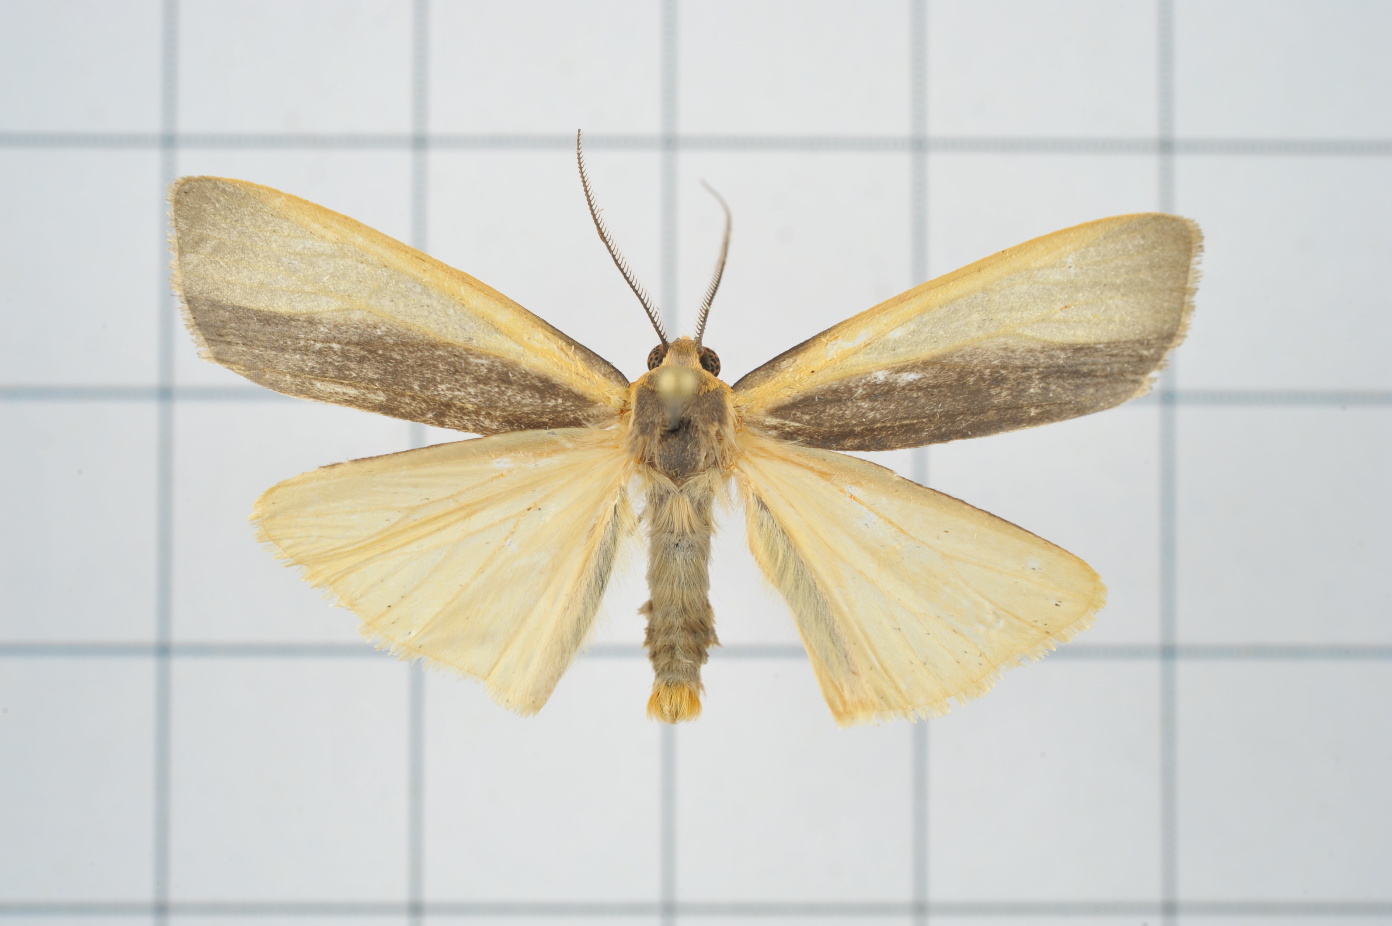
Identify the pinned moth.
Hesudra divisa
